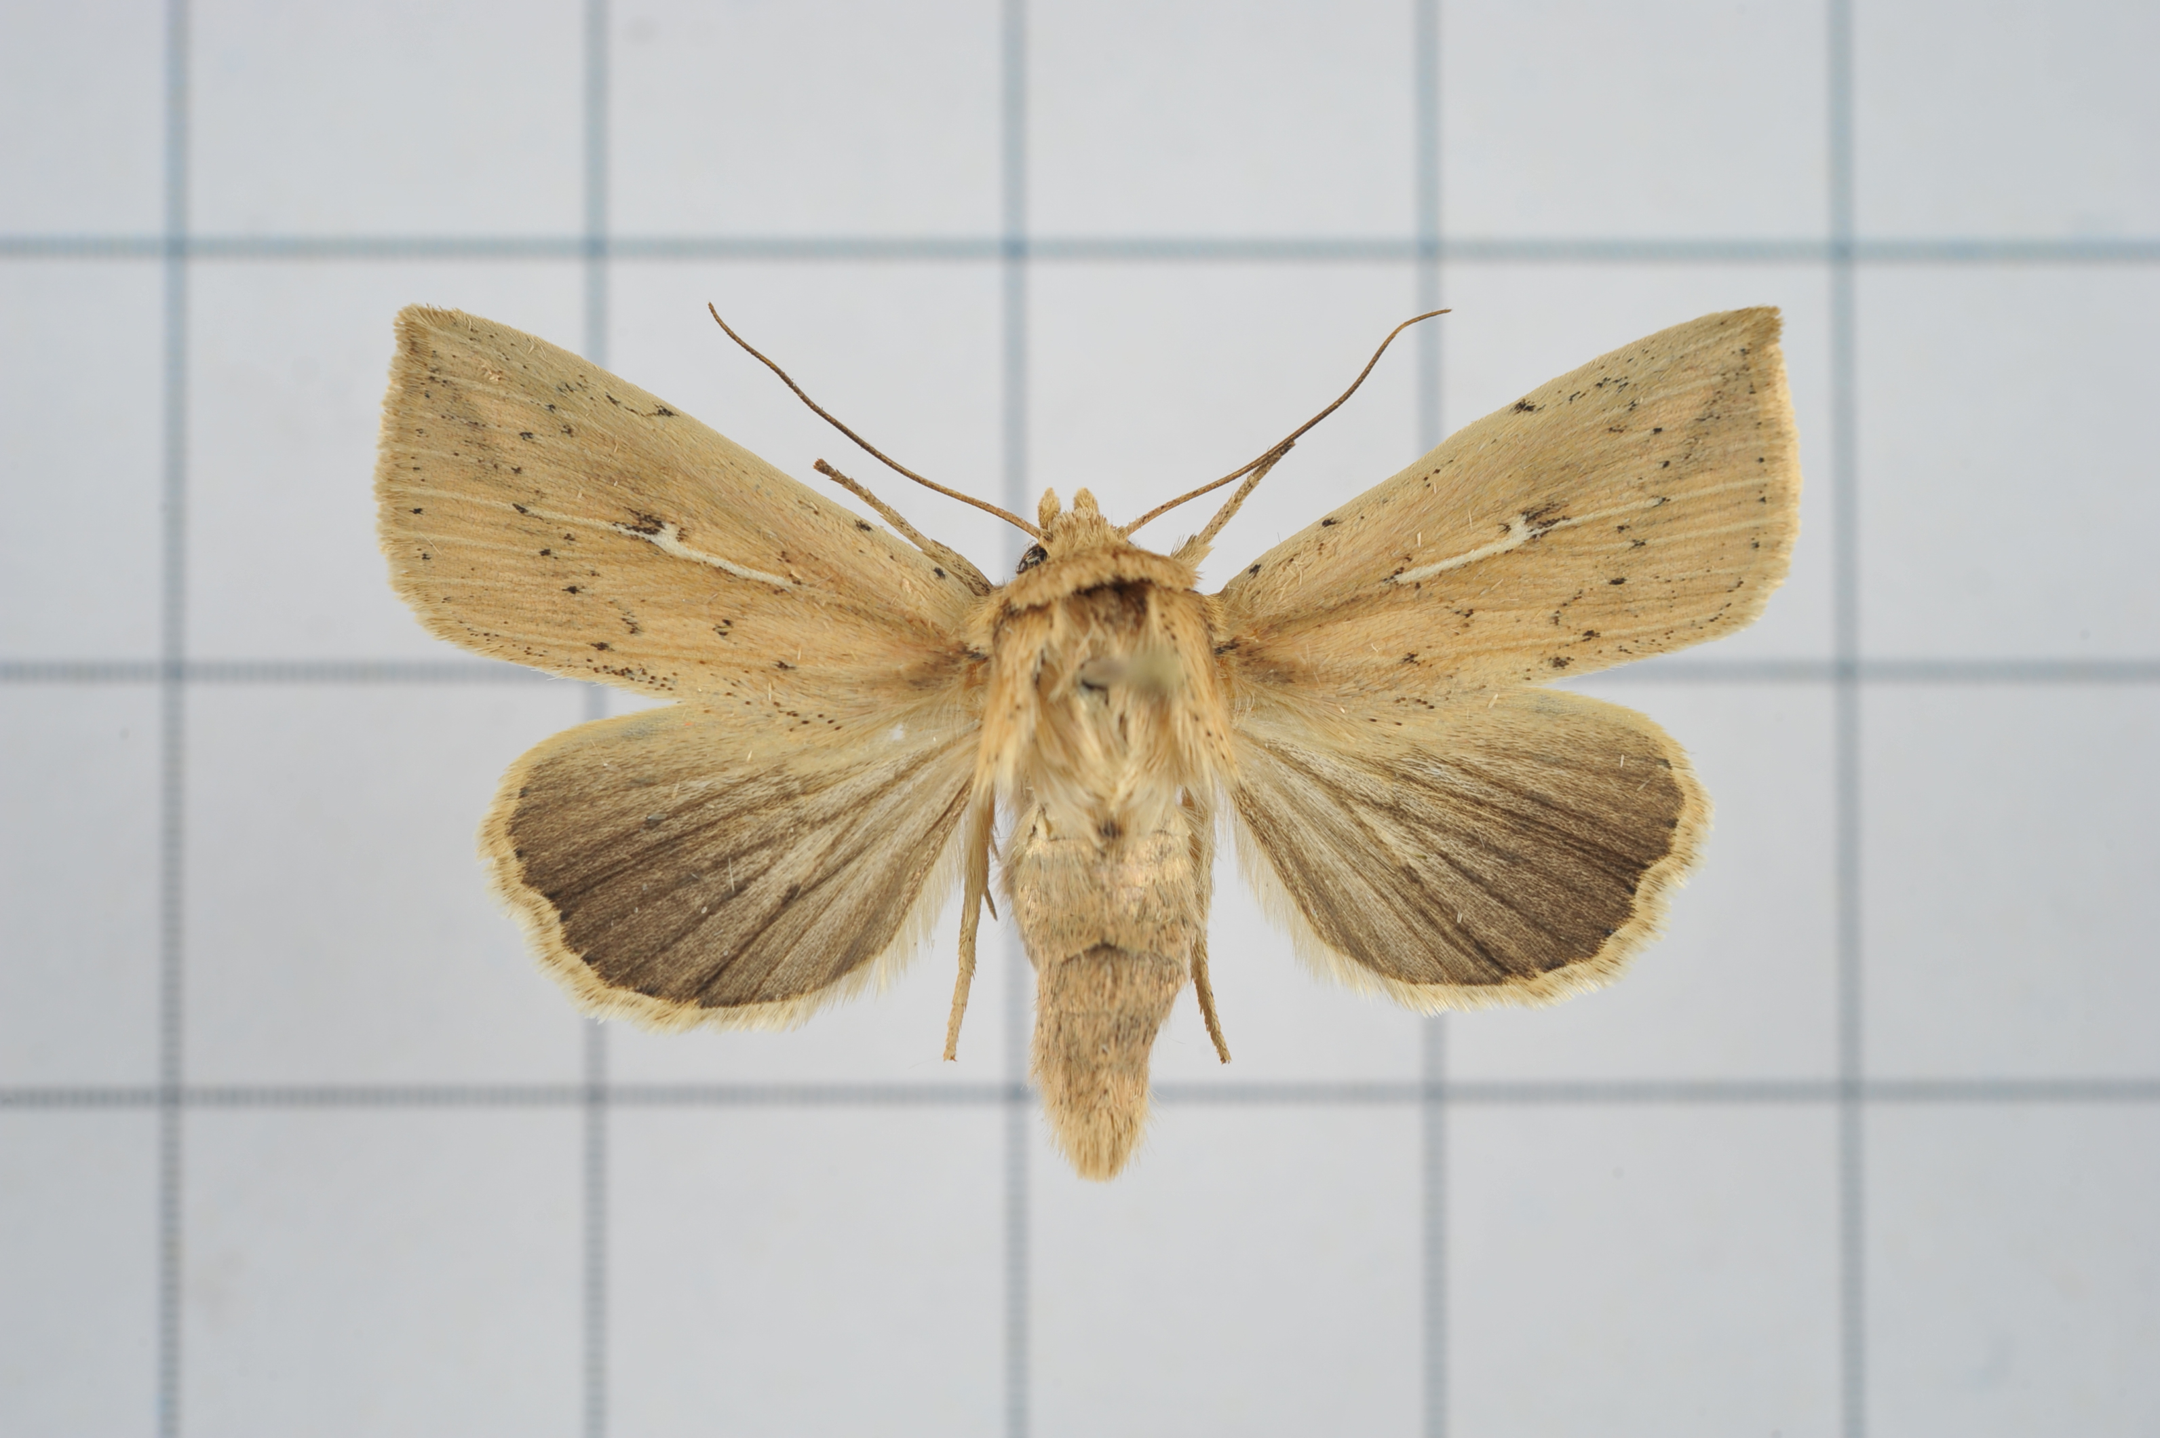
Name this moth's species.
Mythimna epieixelus
